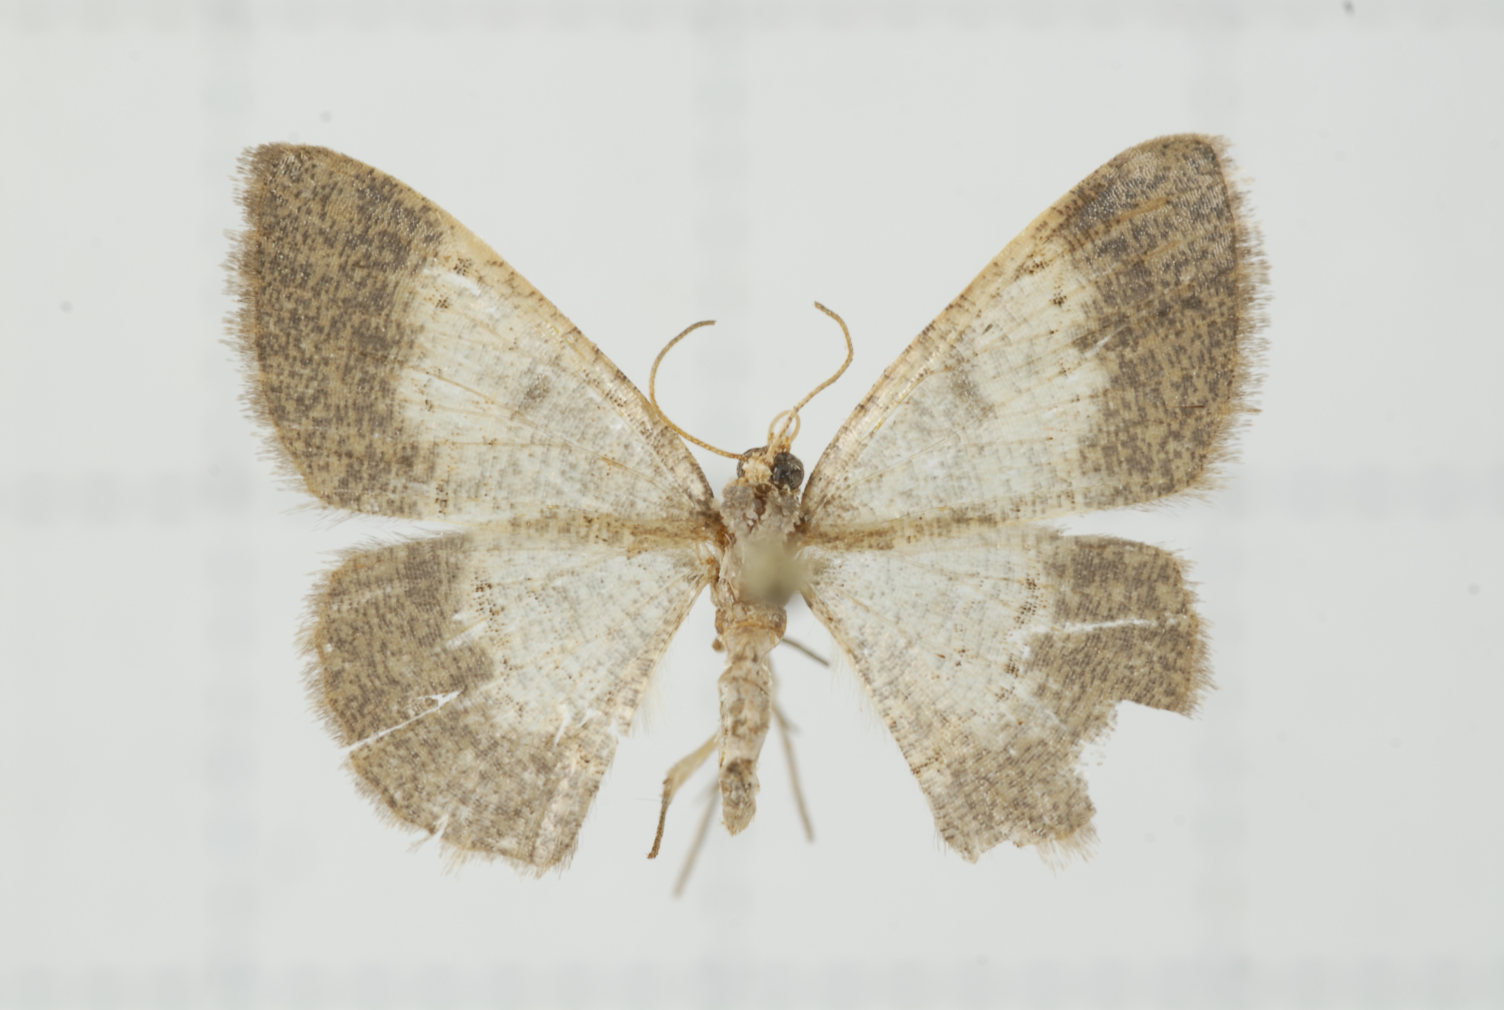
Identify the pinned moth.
Peratophyga grata stuningi
